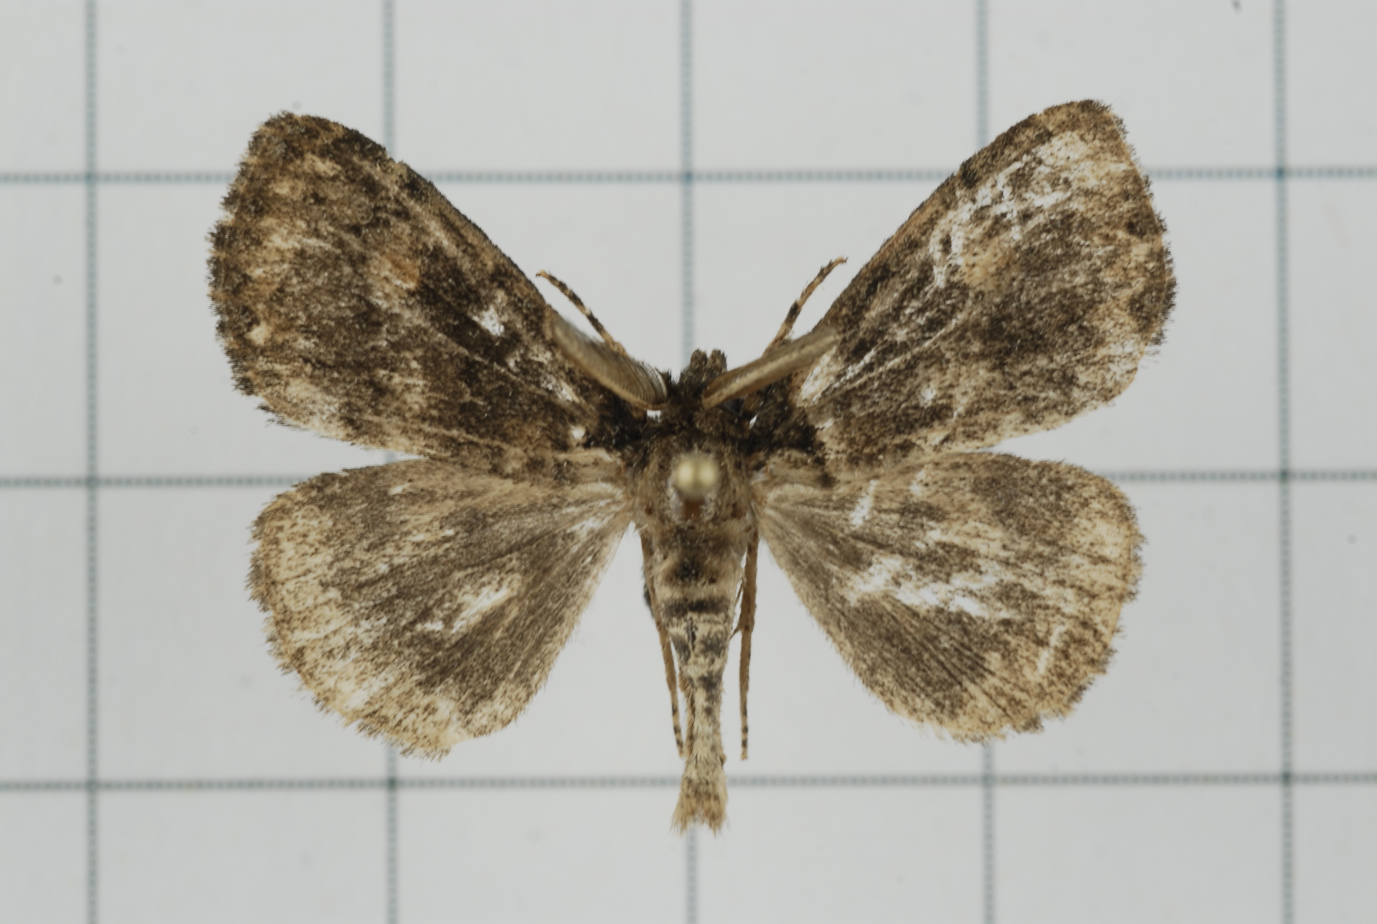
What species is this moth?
Ilema kosemponica
